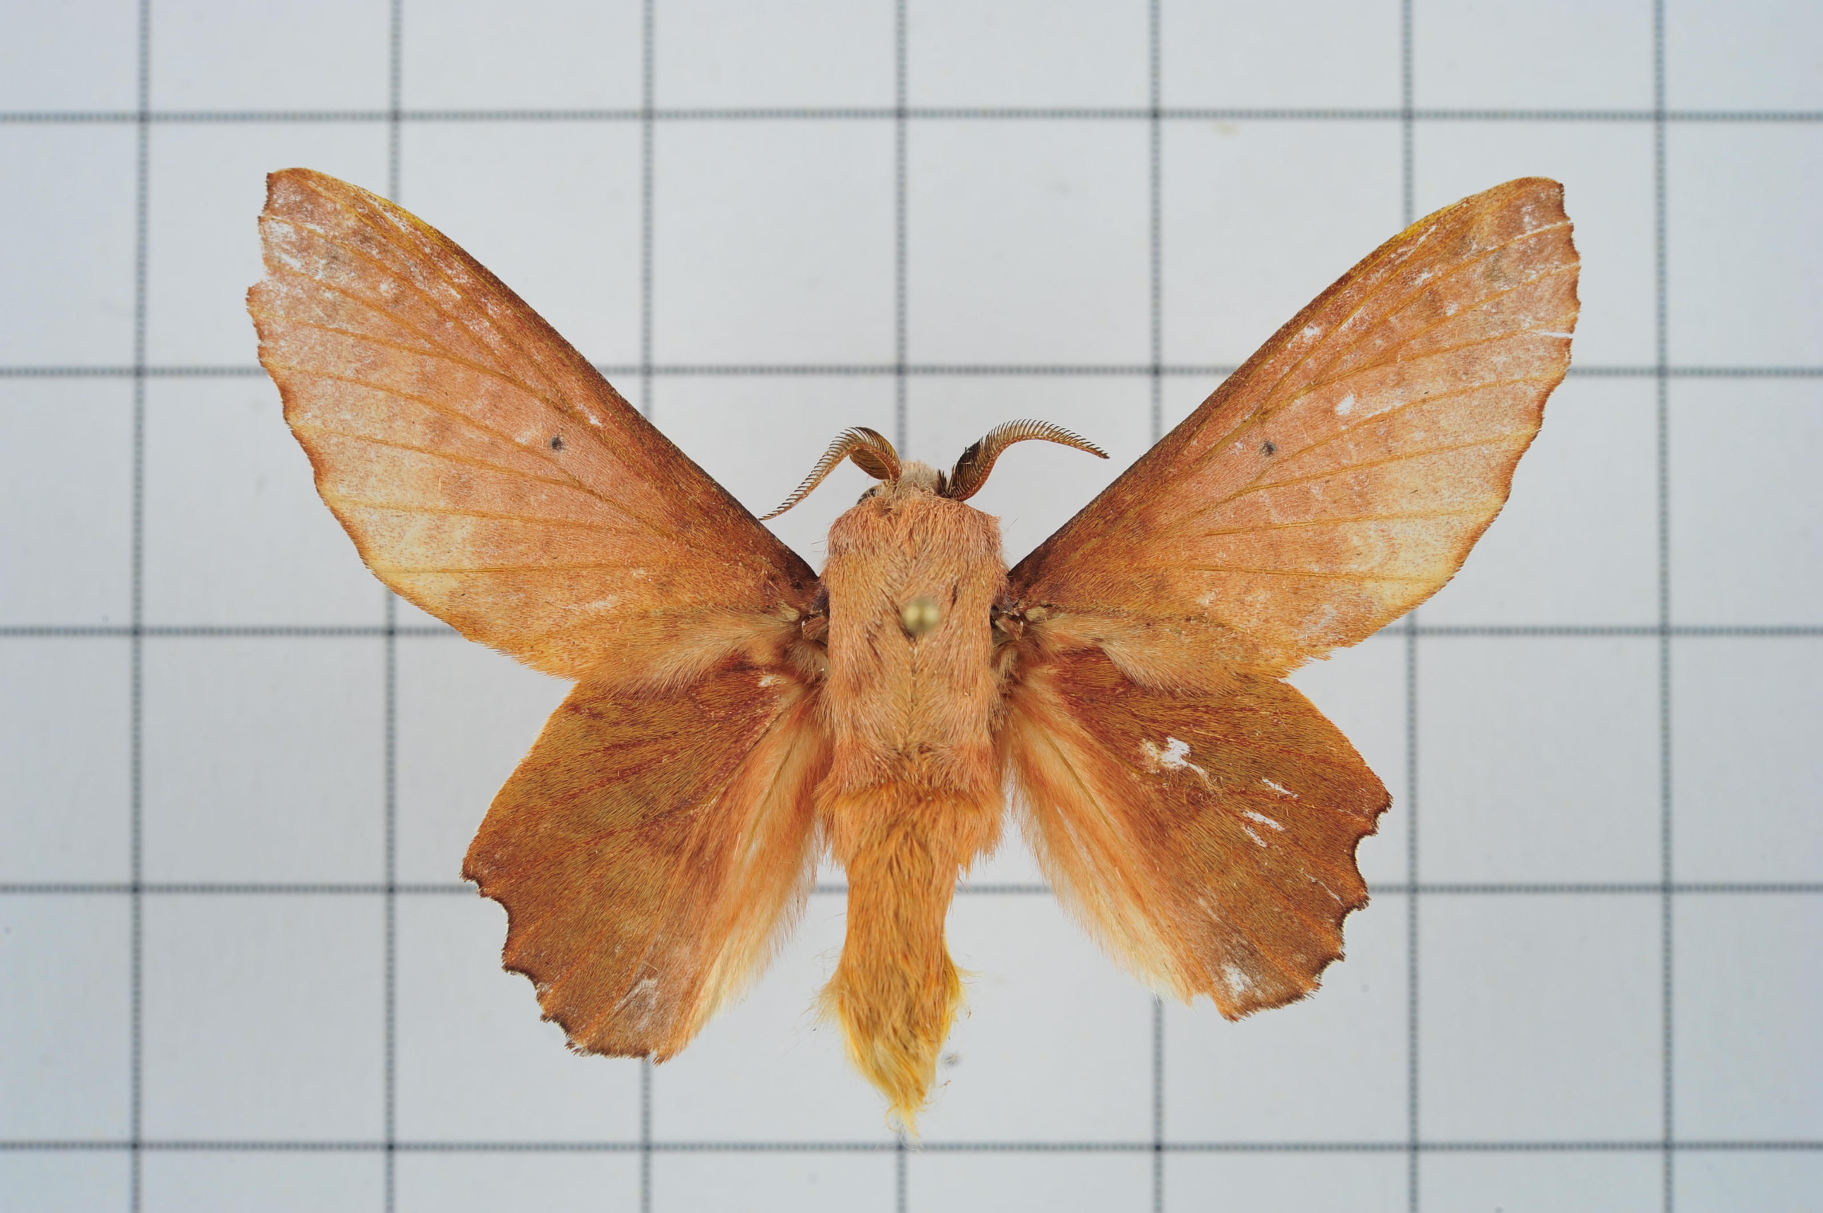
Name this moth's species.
Paradoxopla sinuata taiwana
